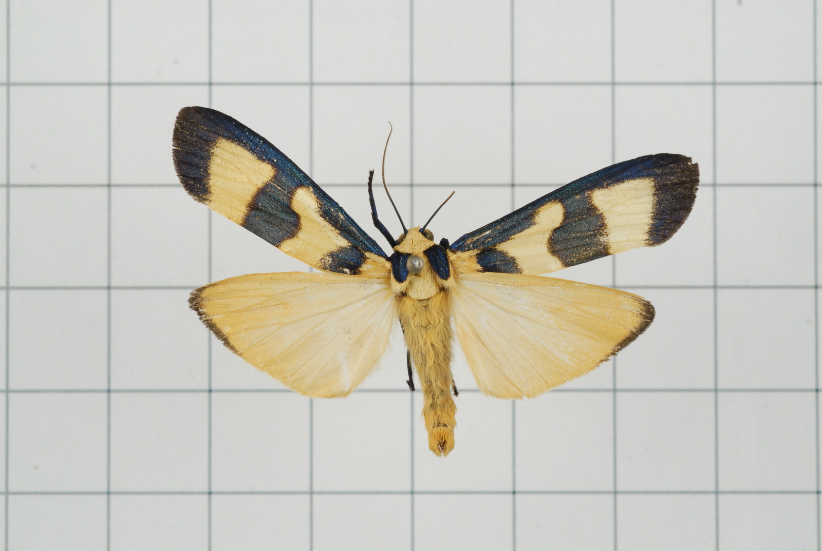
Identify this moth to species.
Chrysaeglia magnifica
